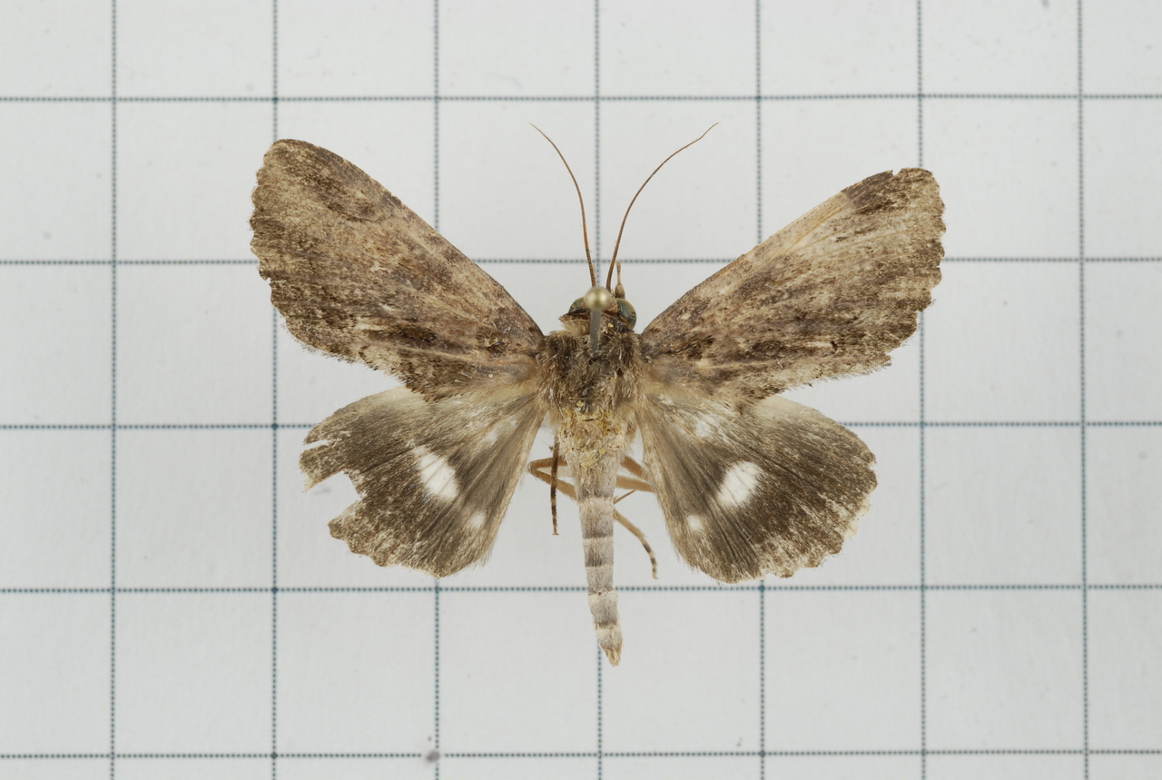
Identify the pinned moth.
Ercheia cyllaria
